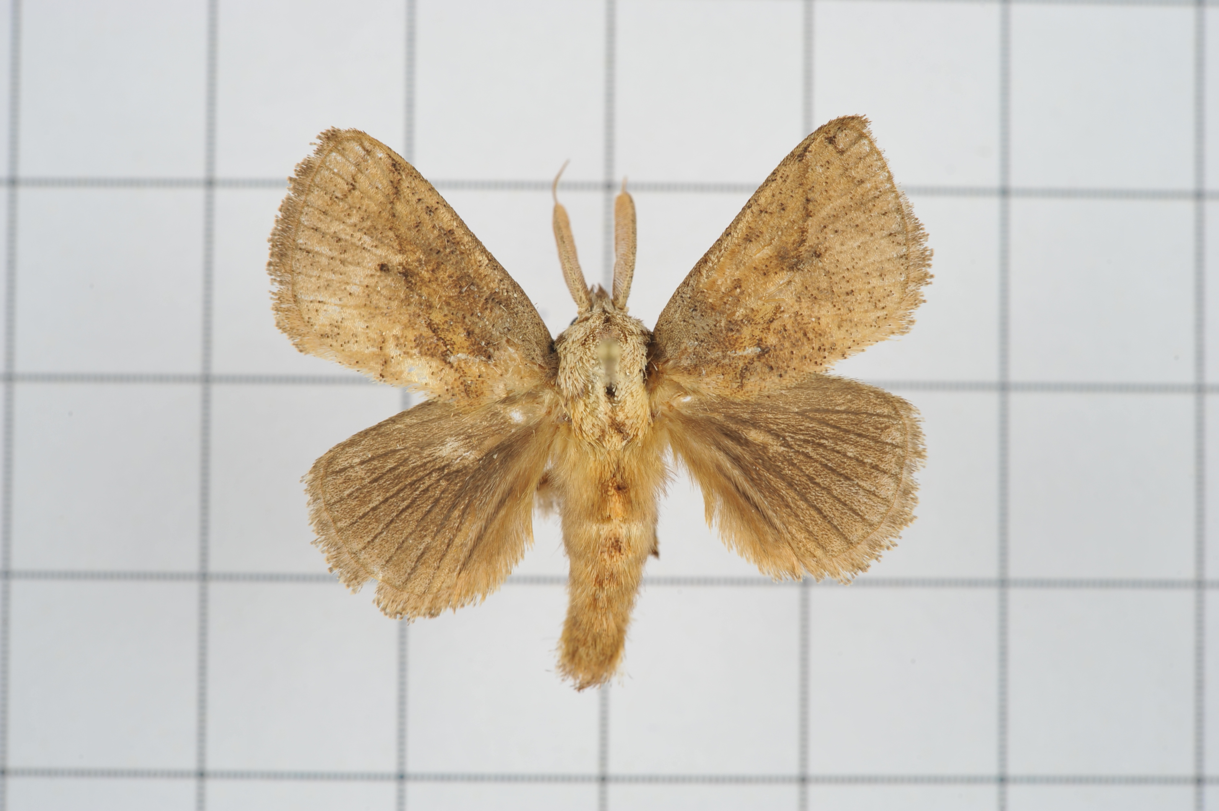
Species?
Susica sinensis
